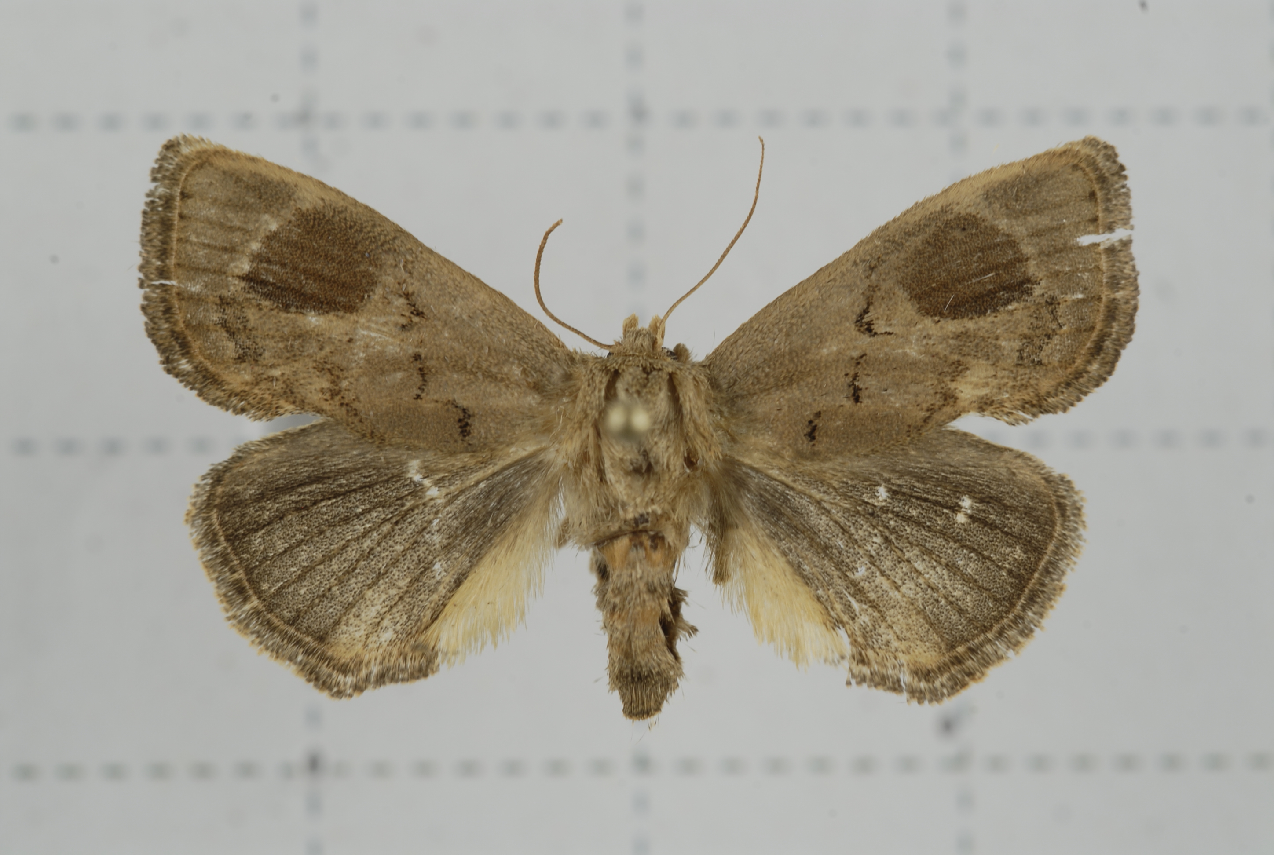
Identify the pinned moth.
Sansarea formosana
